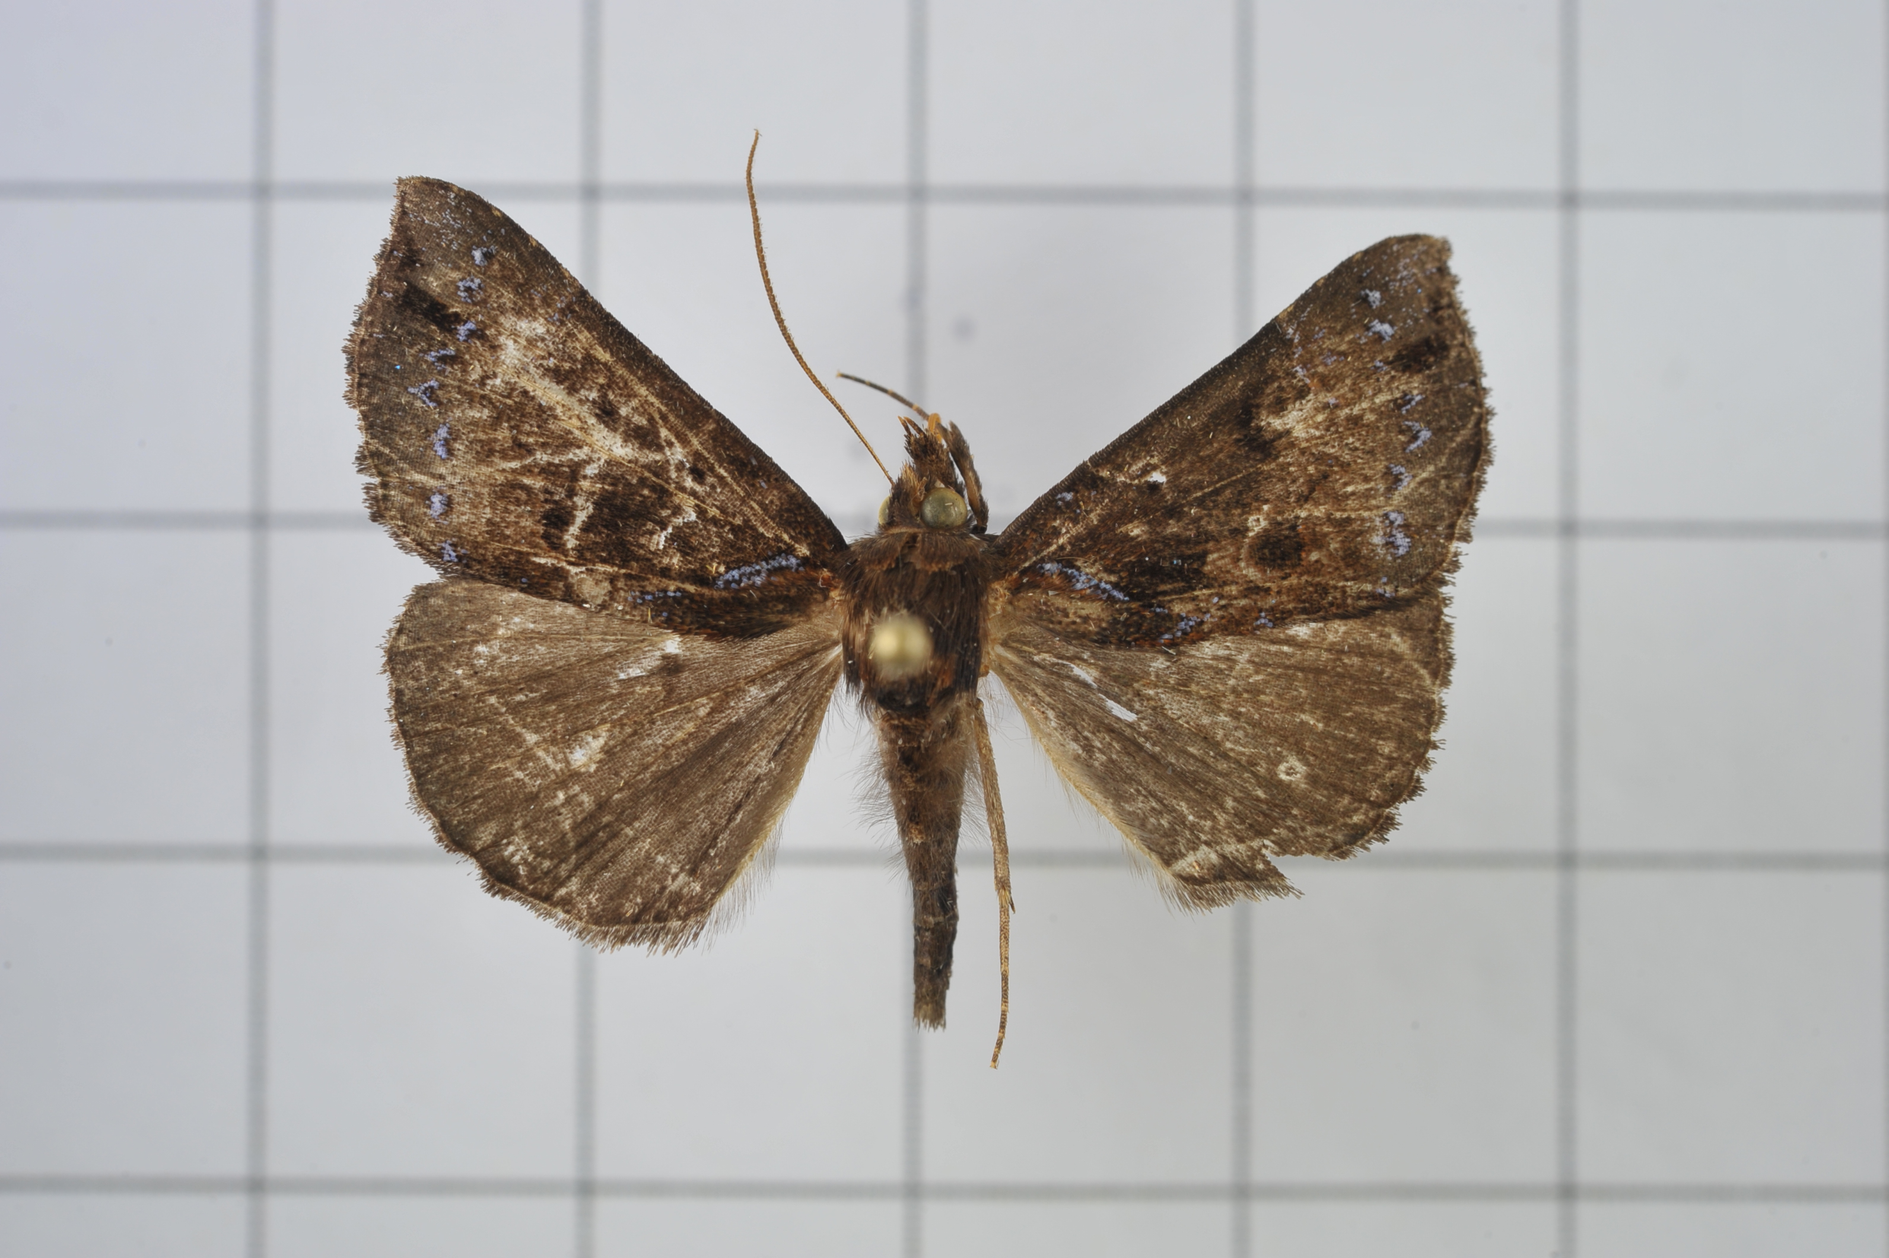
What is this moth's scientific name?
Hypena cyanea
